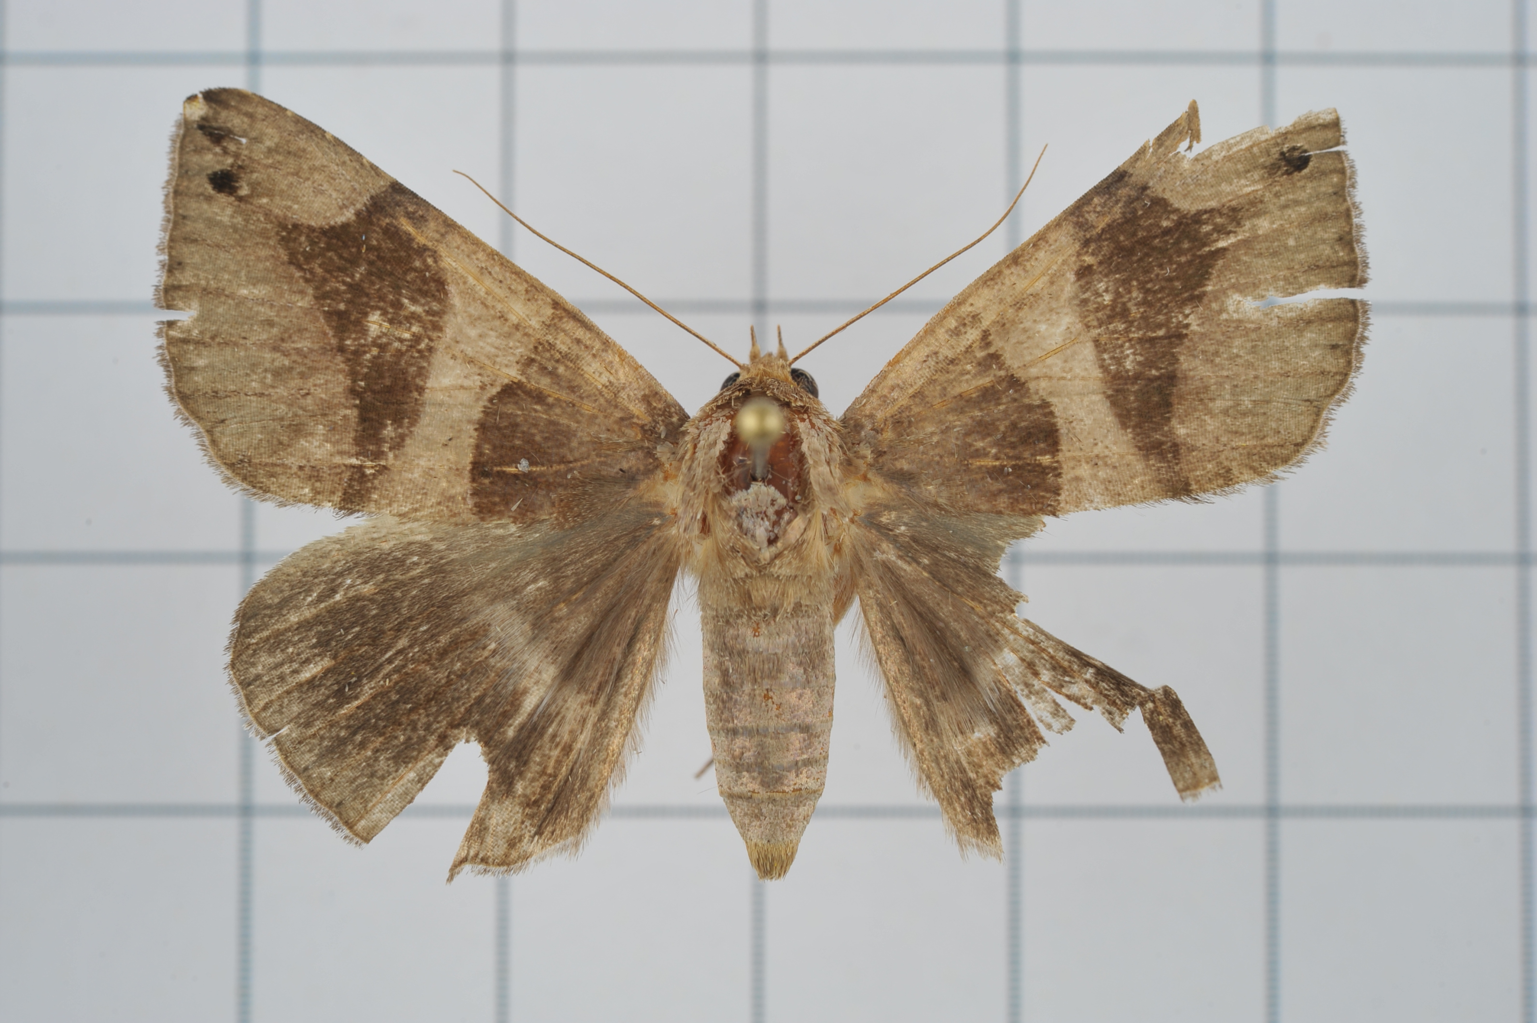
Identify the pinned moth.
Bastilla arcuata
